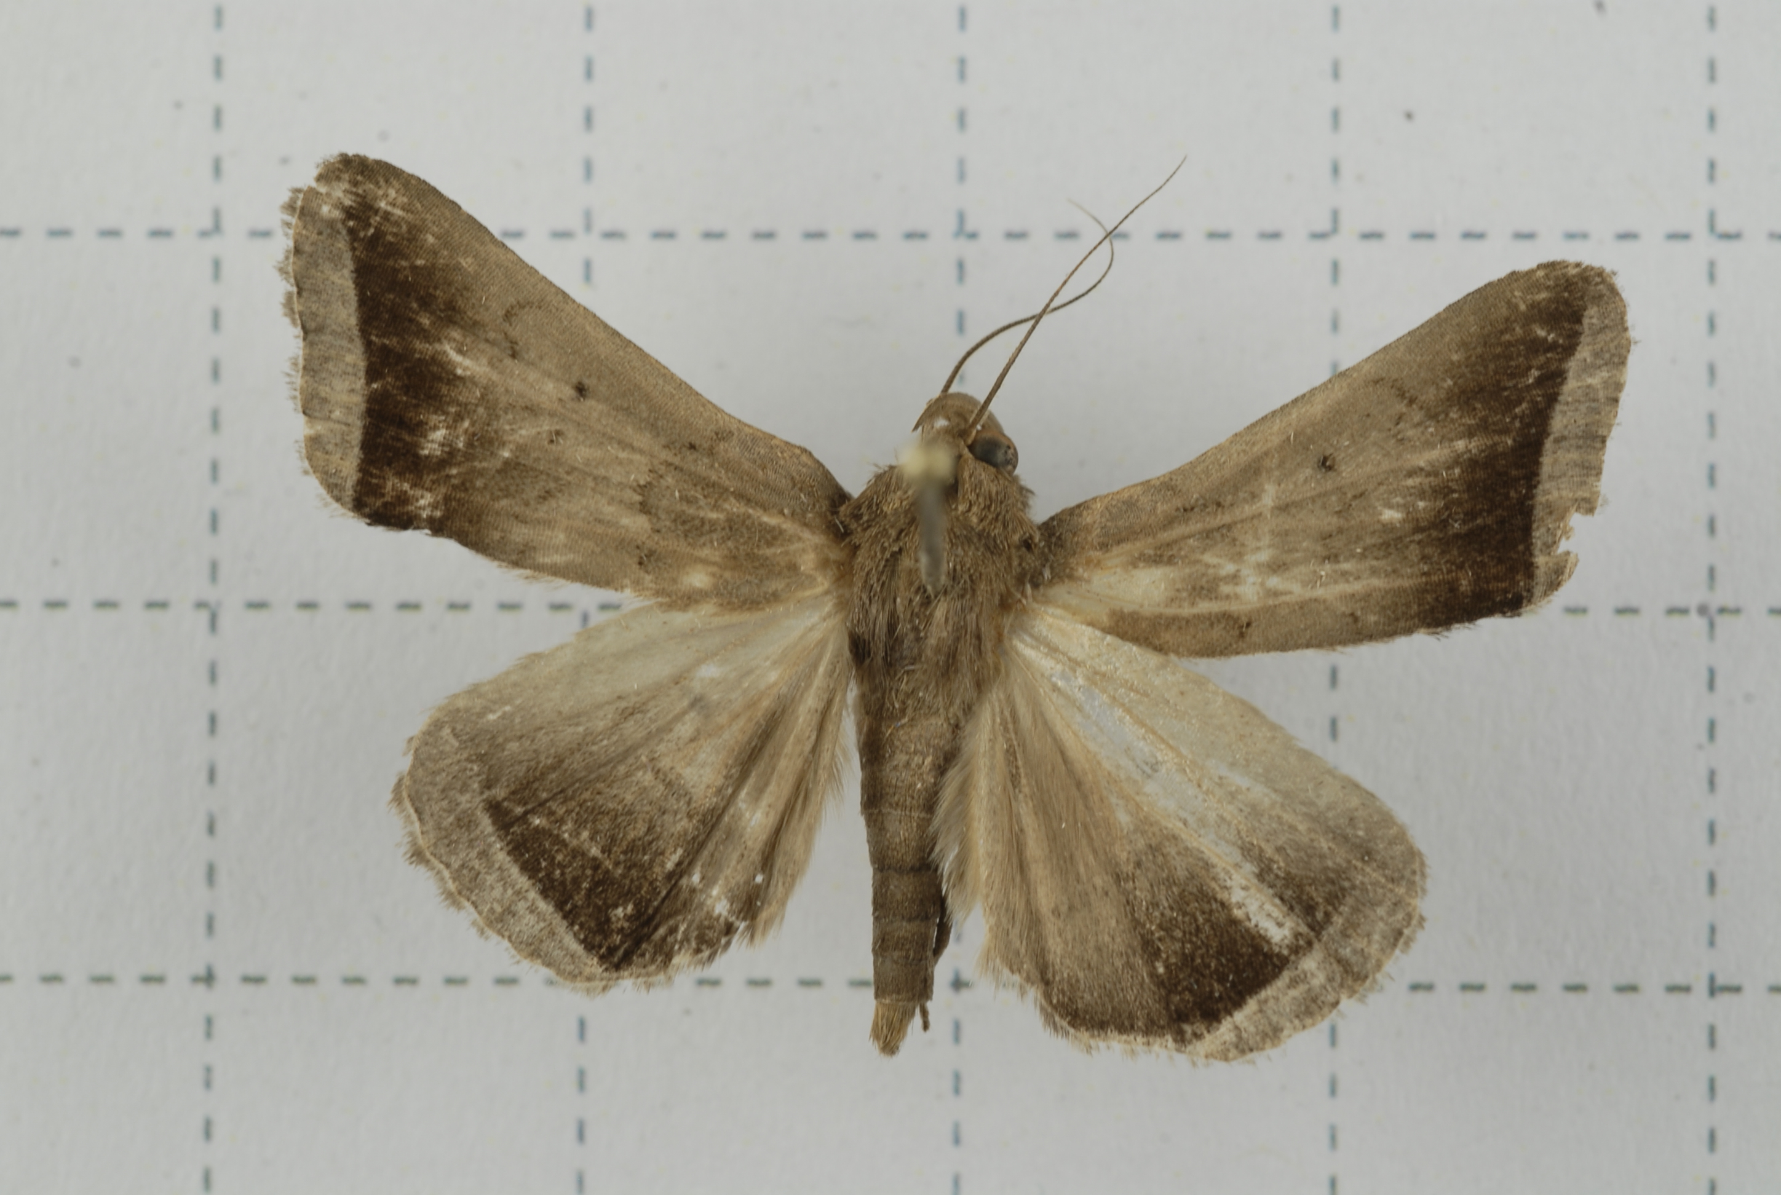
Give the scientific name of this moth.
Simplicia bimarginata
